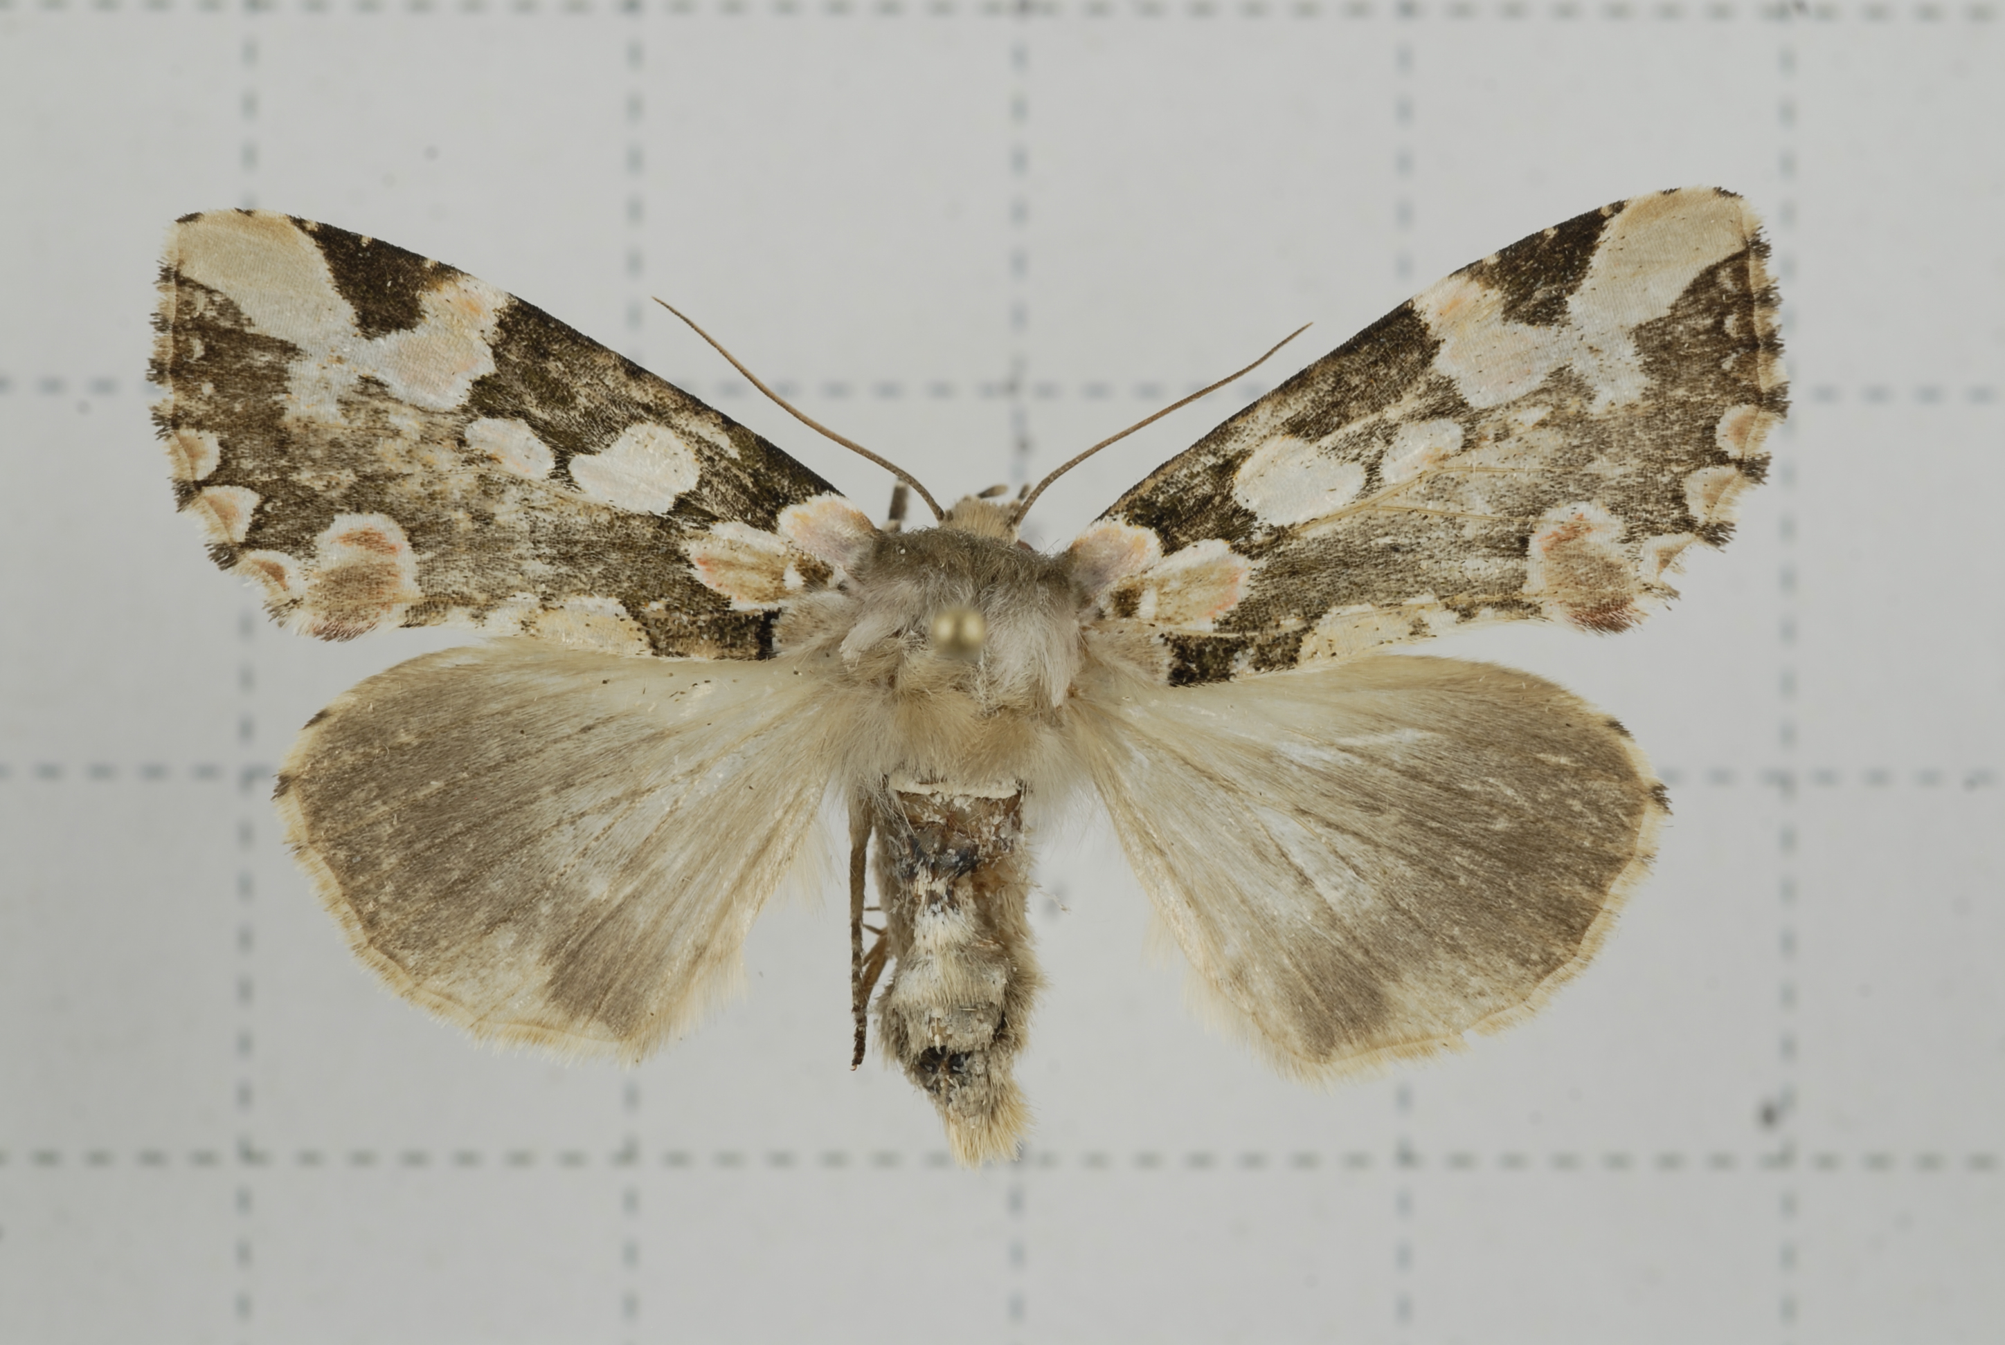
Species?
Horithyatira decorata takamukui
